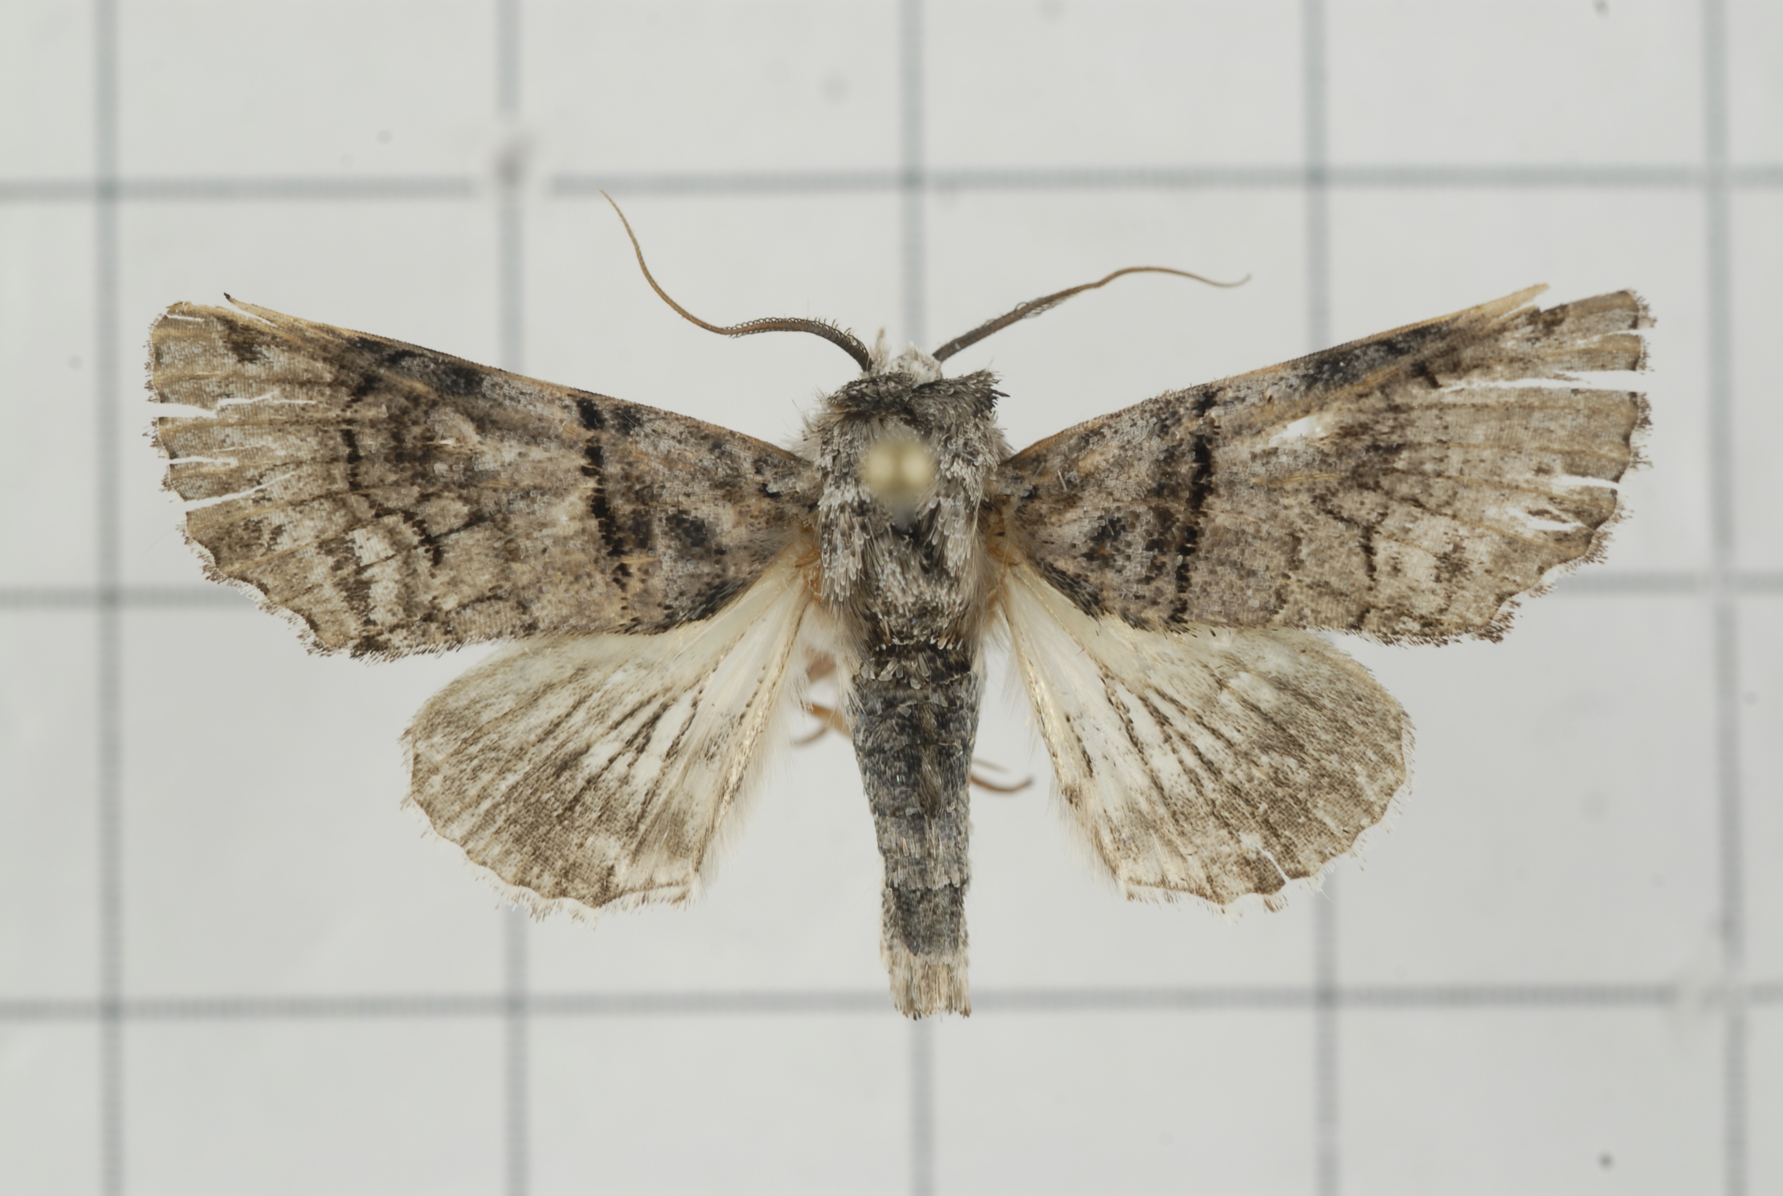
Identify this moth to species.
Aplotelia diplographa
